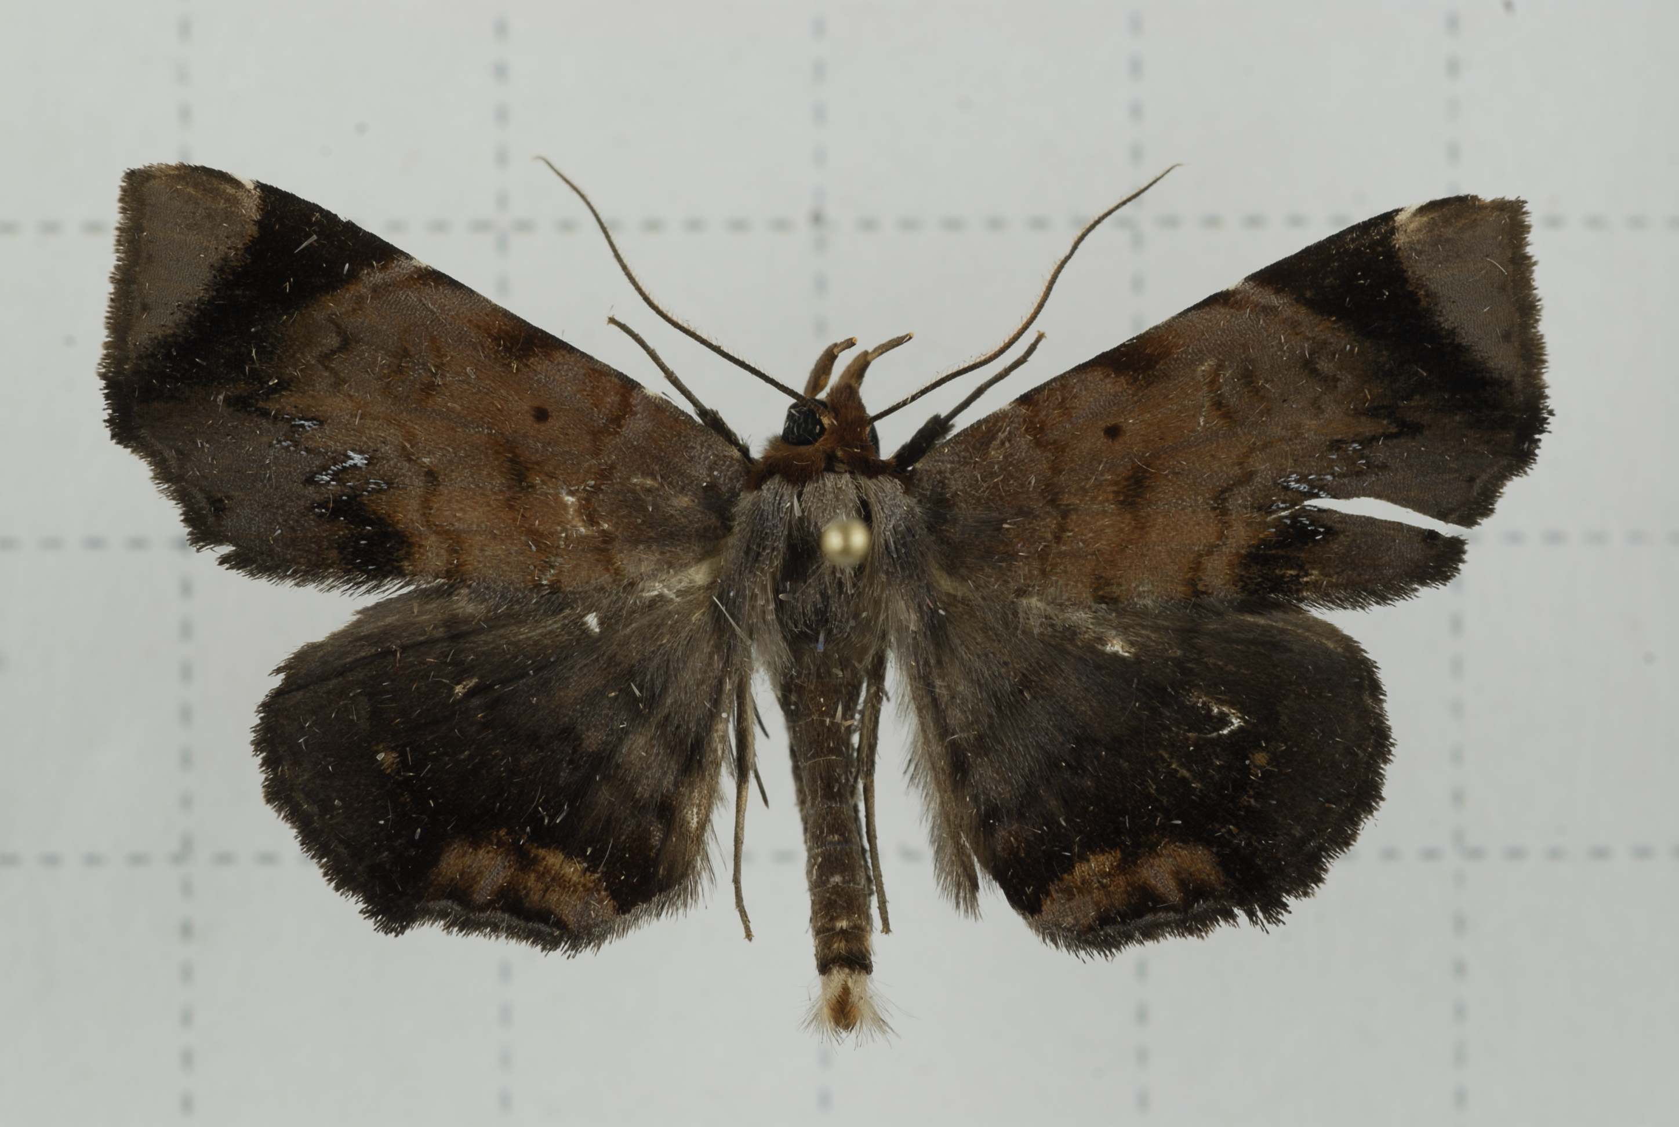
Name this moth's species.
Mecodina albodentata
